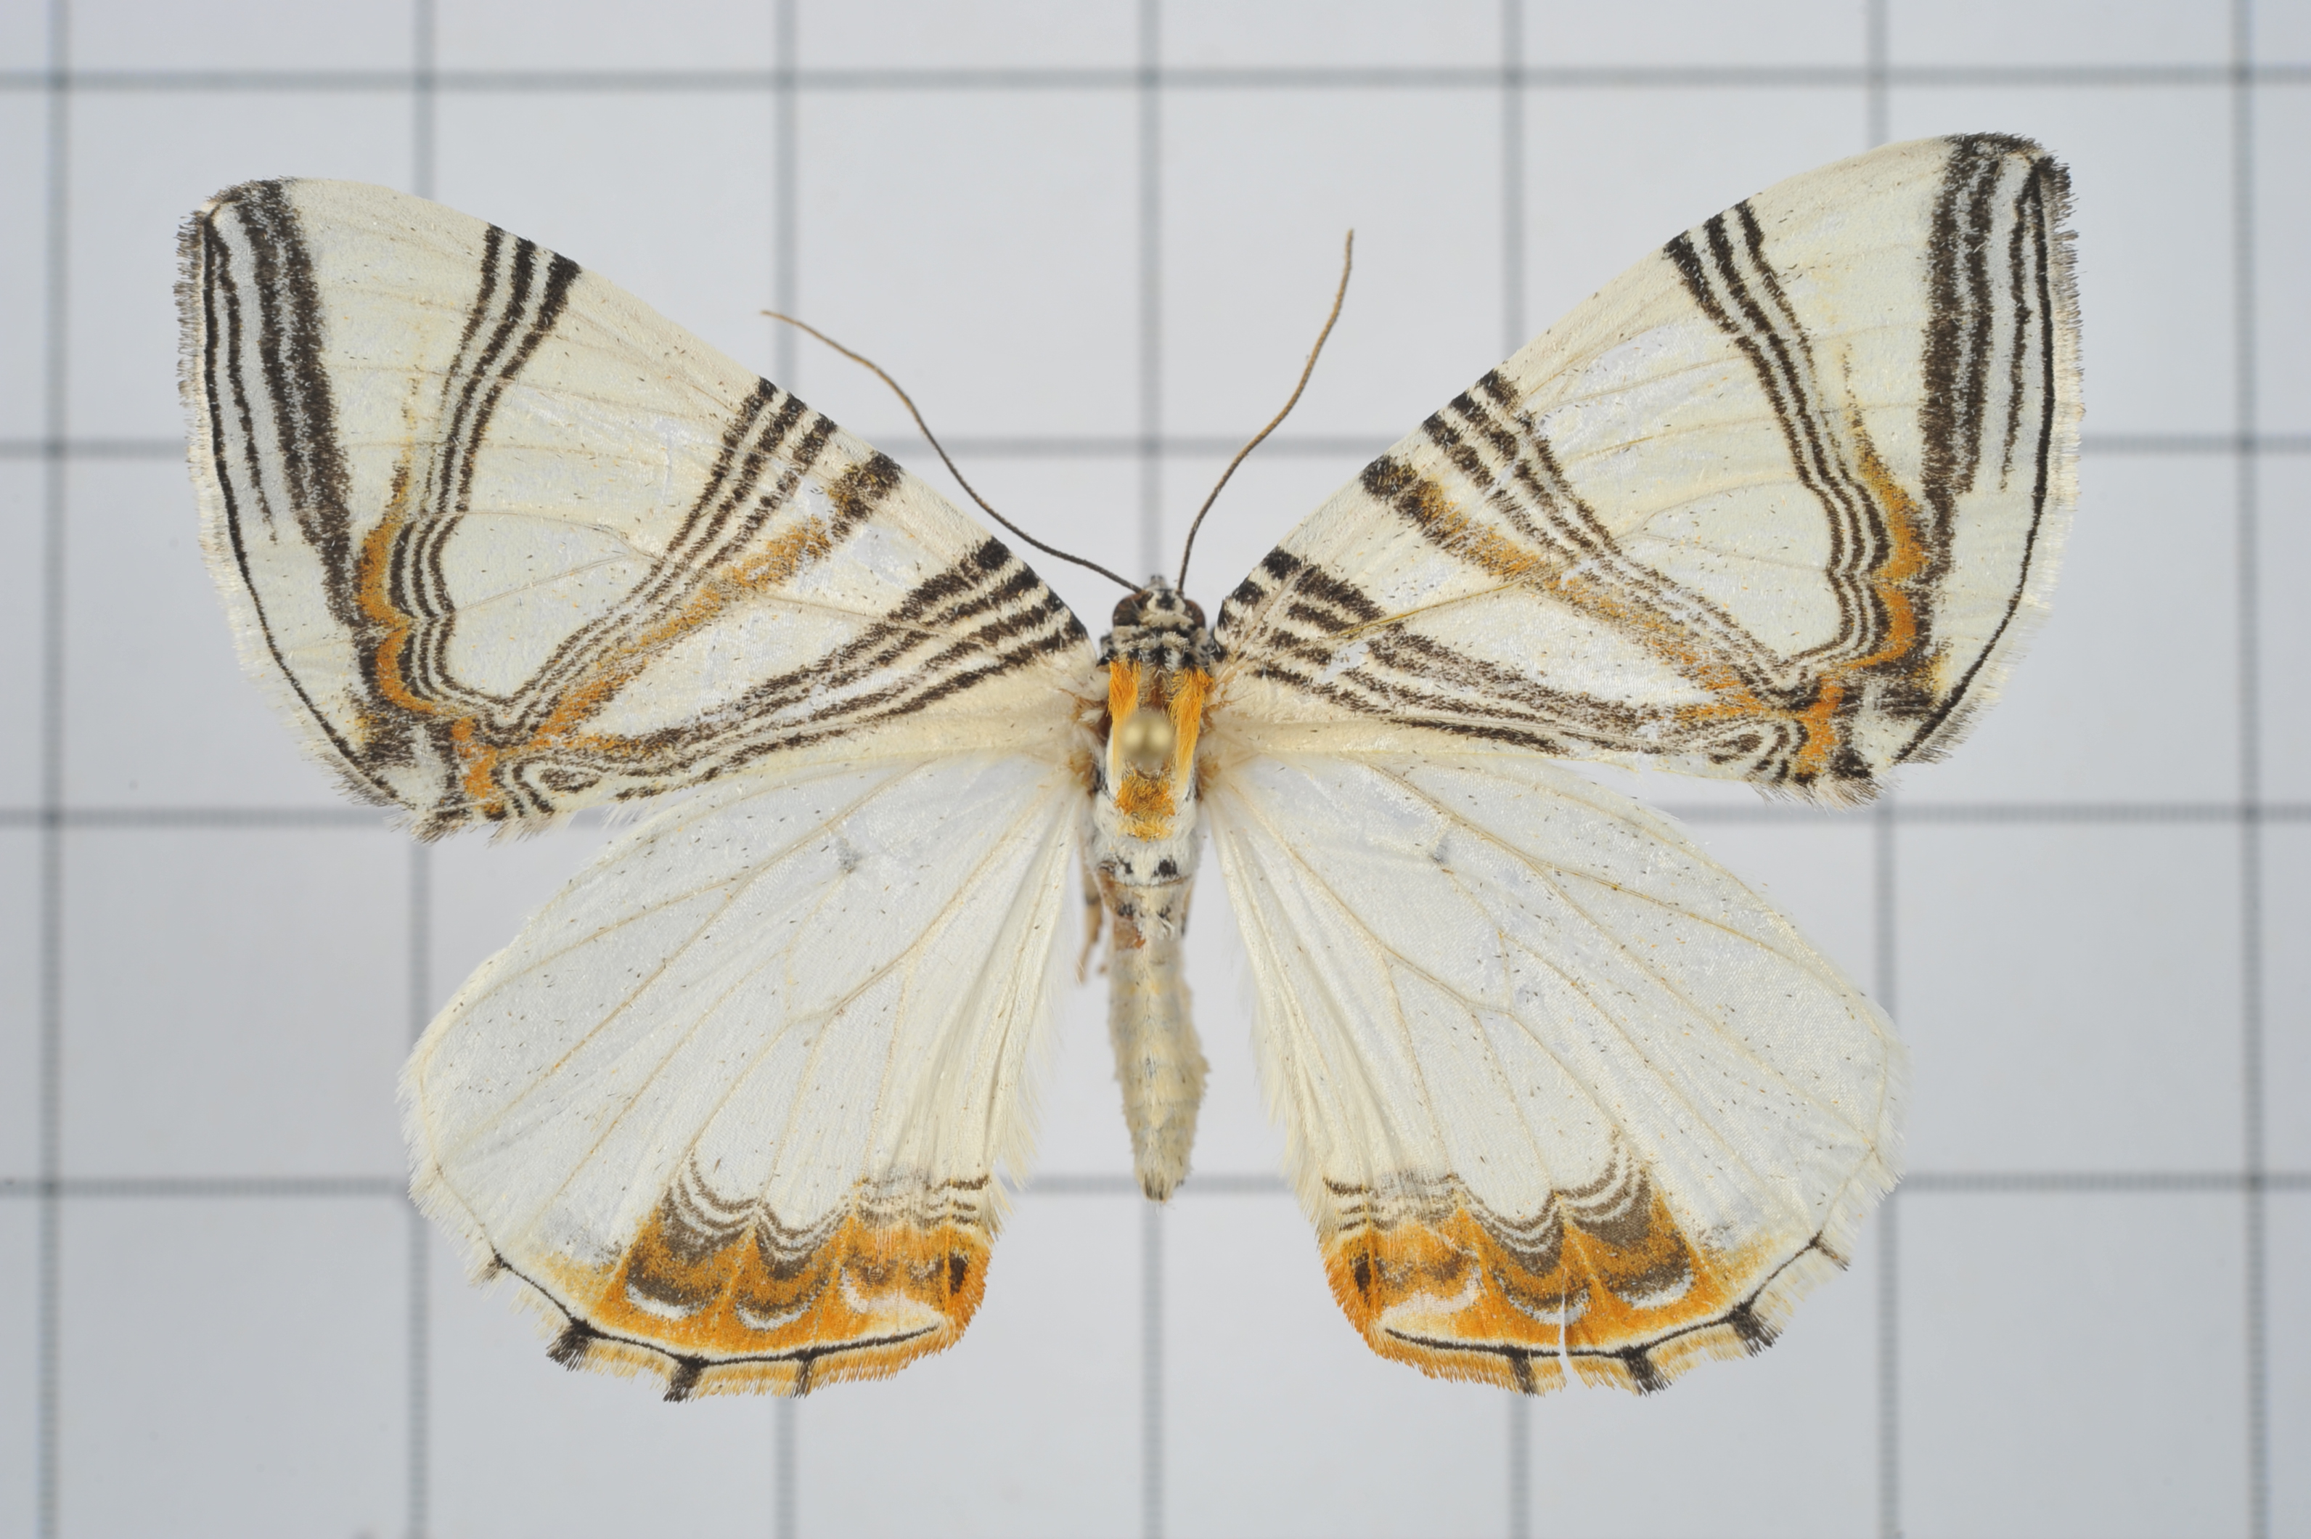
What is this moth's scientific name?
Callabraxas convexa
